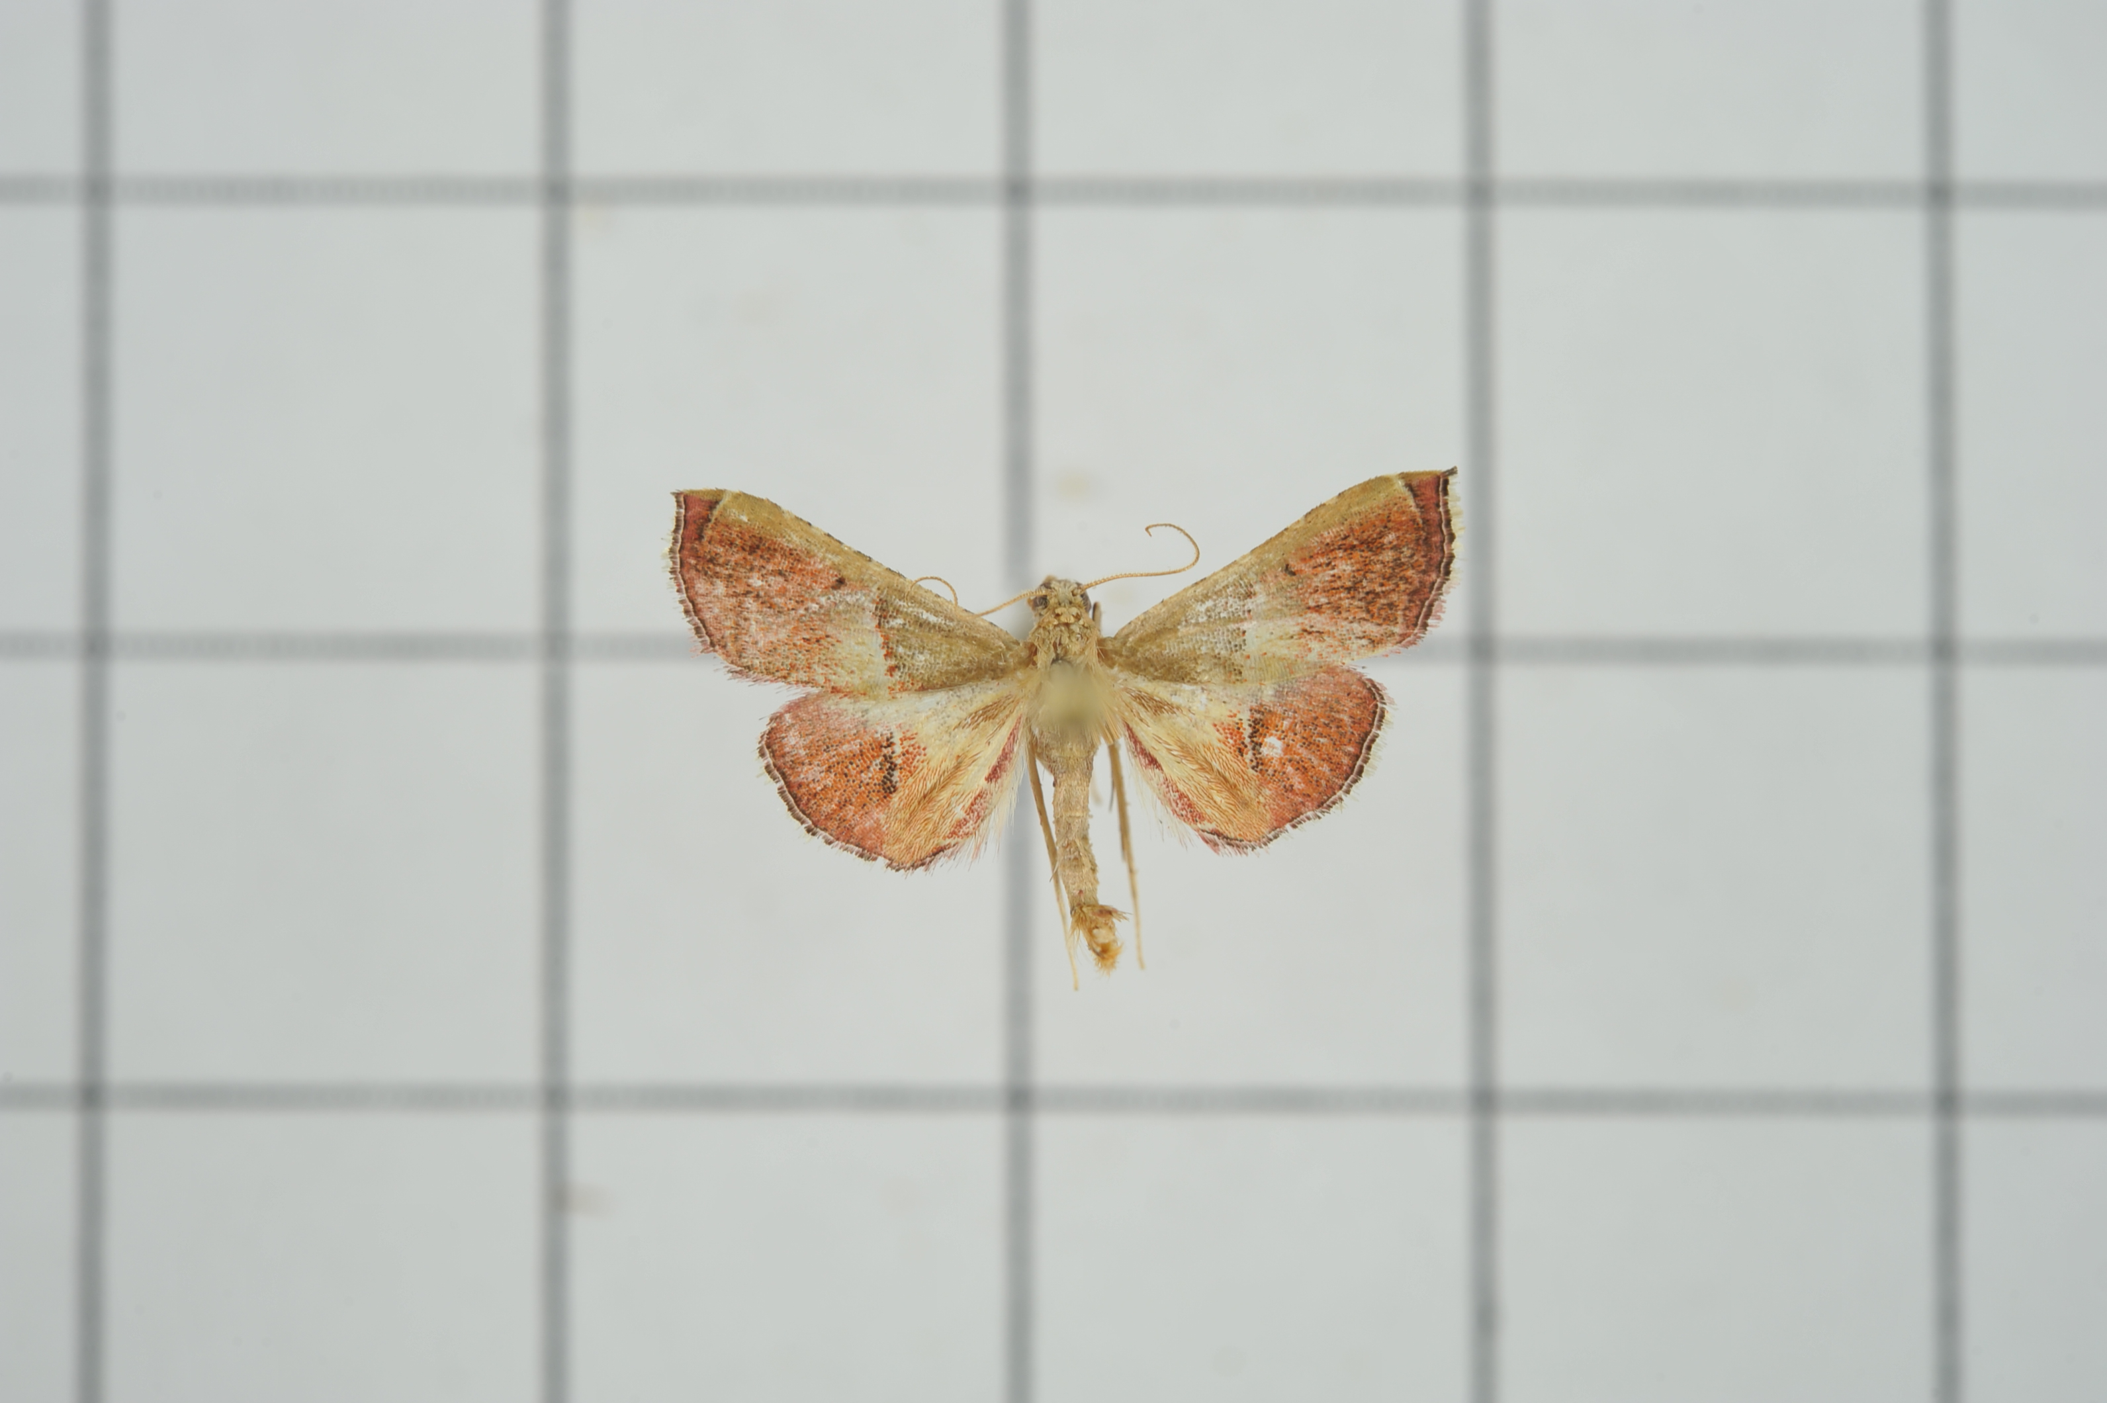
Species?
Endotricha consocia
